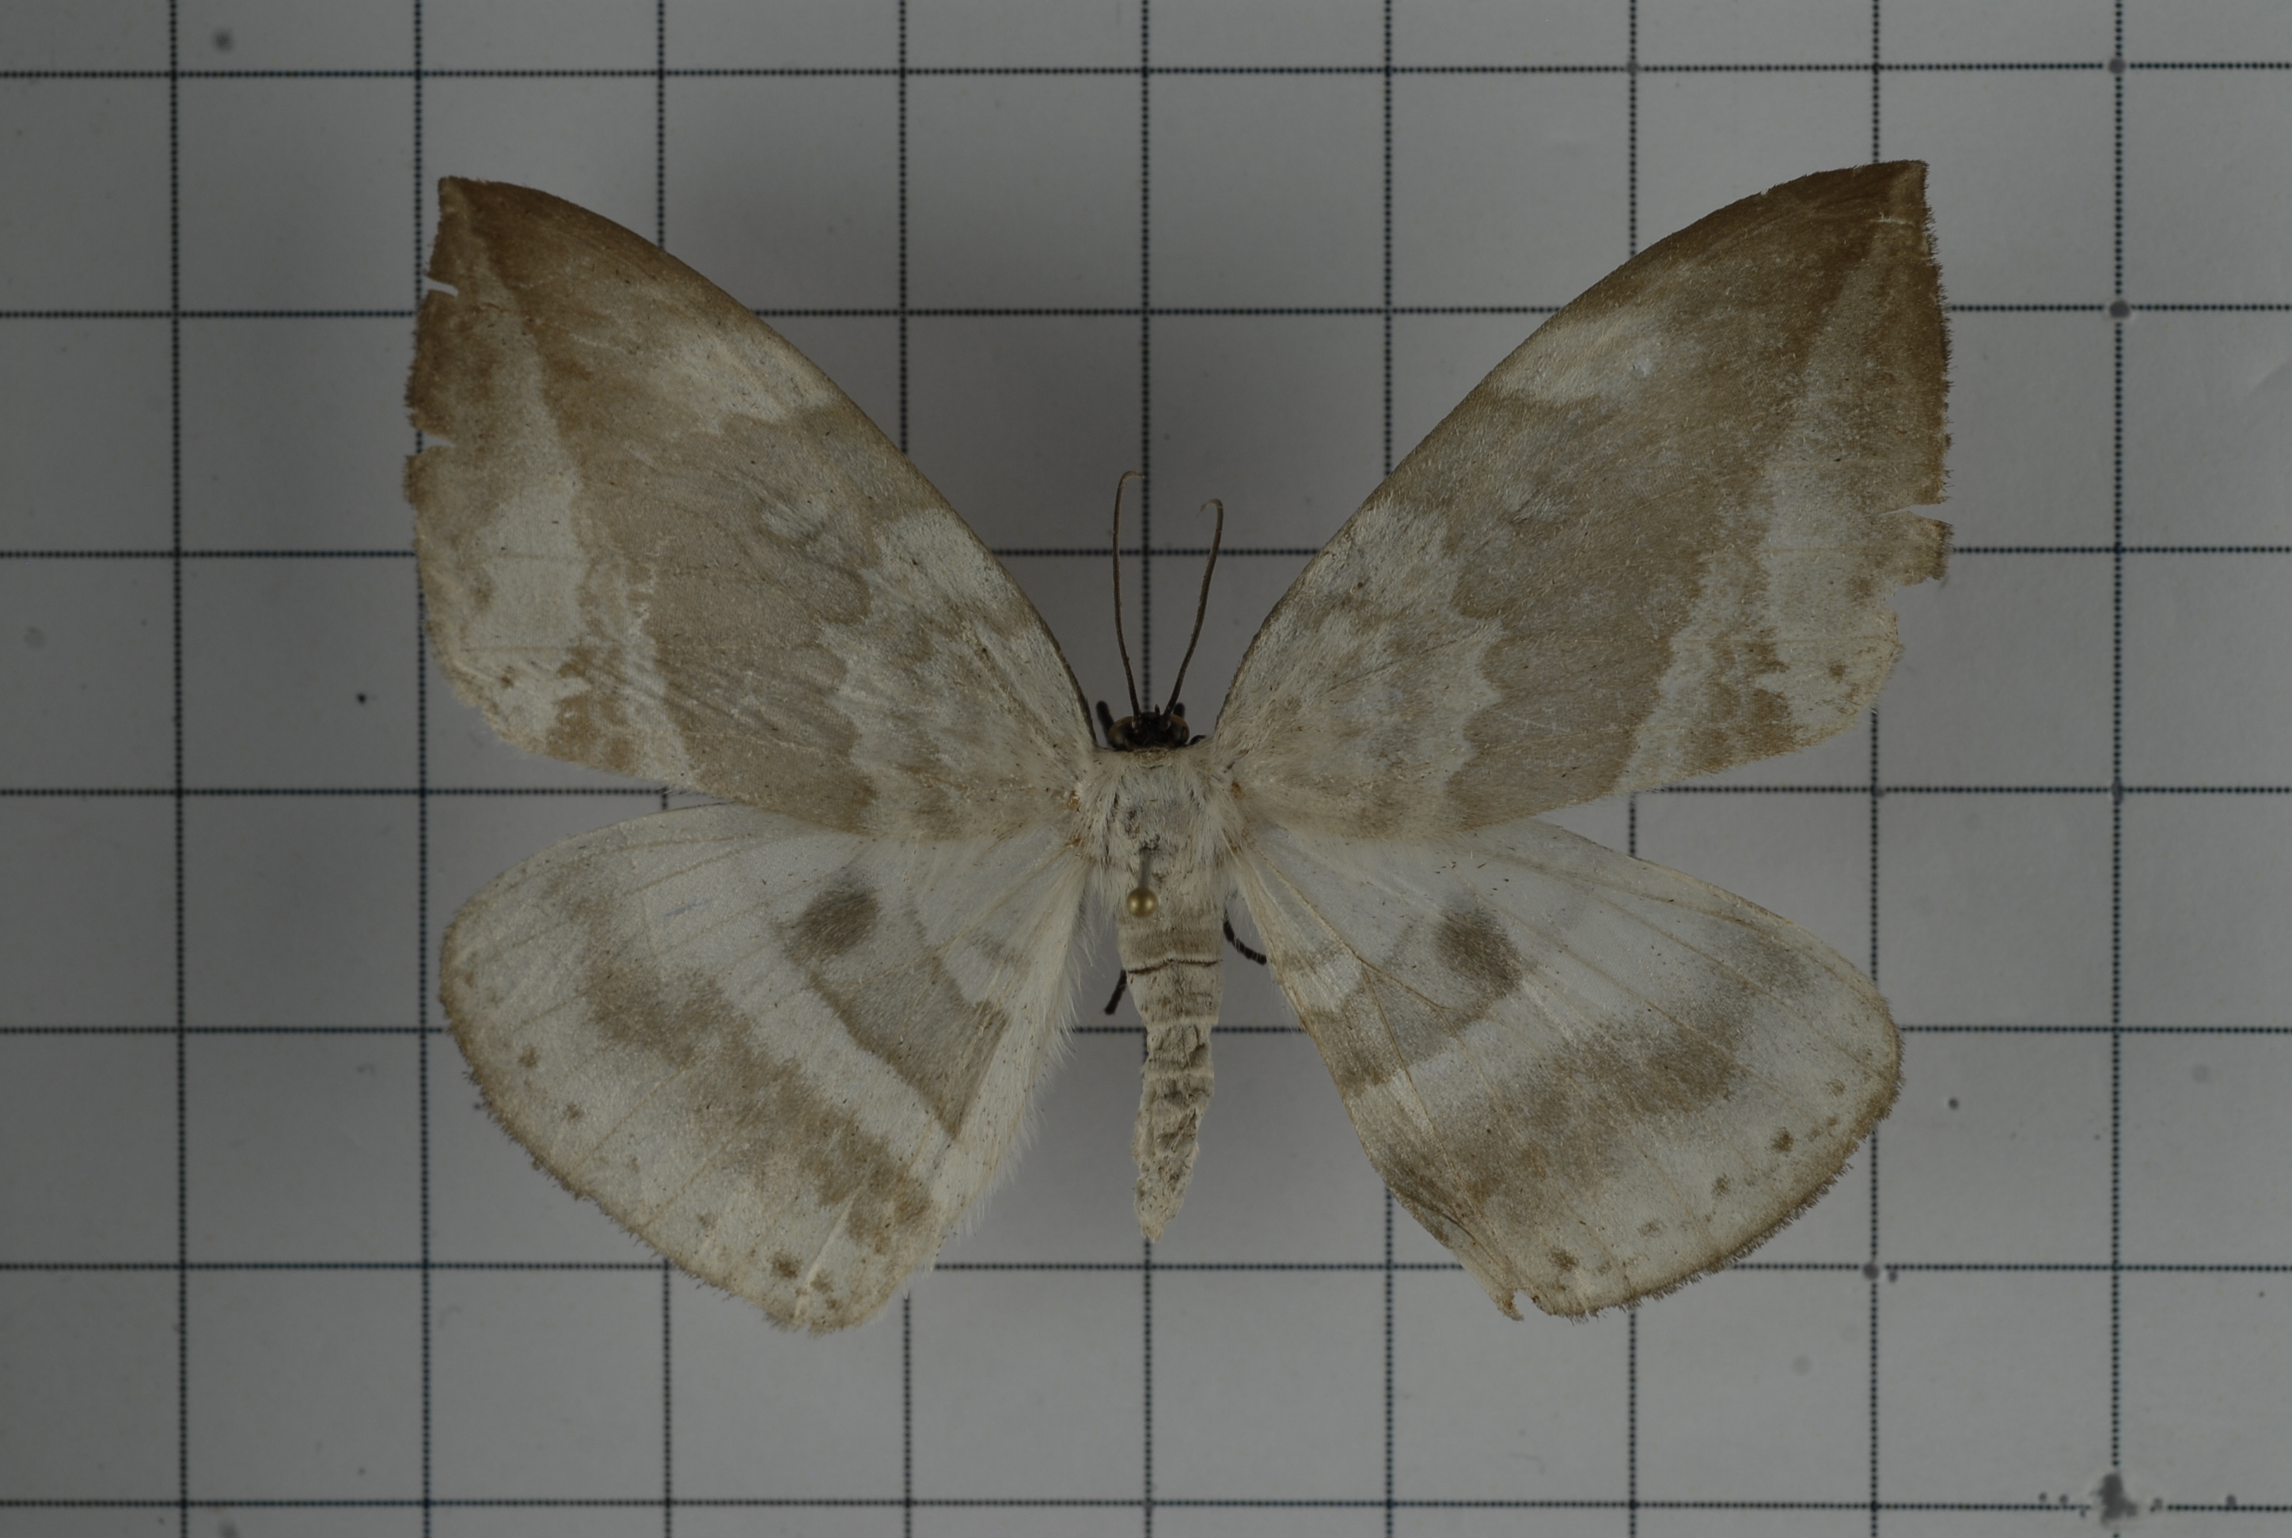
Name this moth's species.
Cyclidia substigmaria substigmaria
